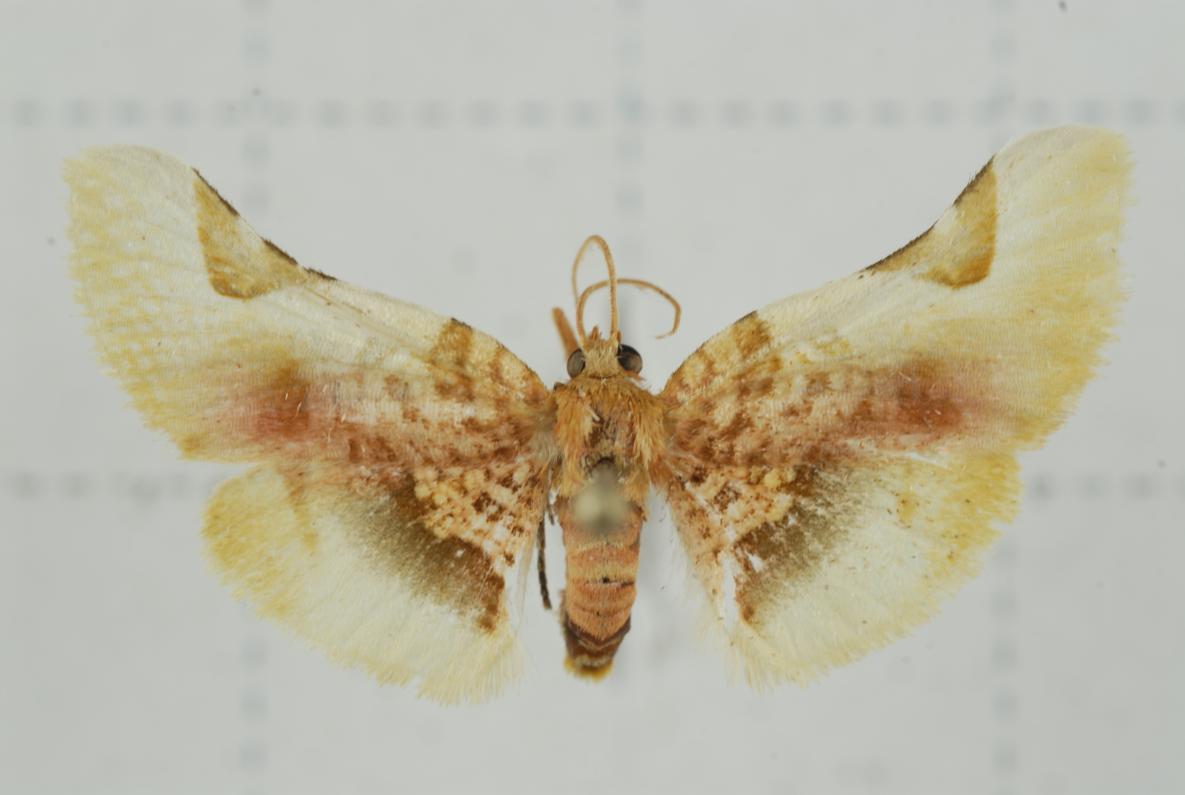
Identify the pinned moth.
Pyrinioides sinuosus
